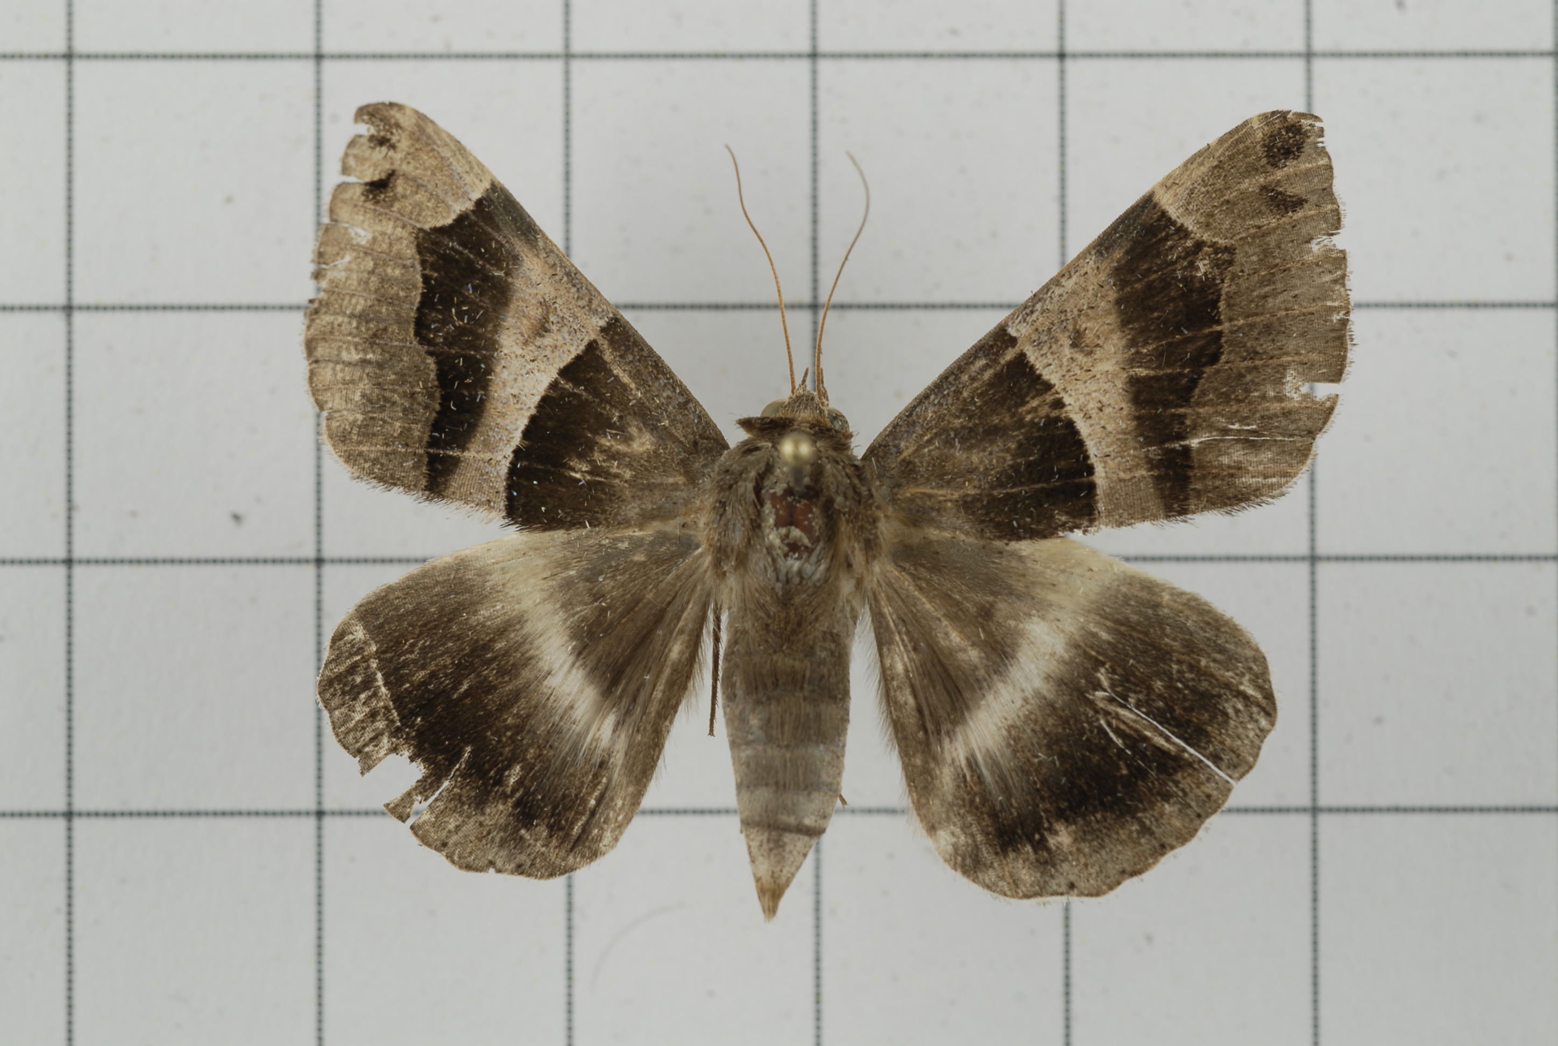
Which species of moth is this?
Parallelia stuposa
